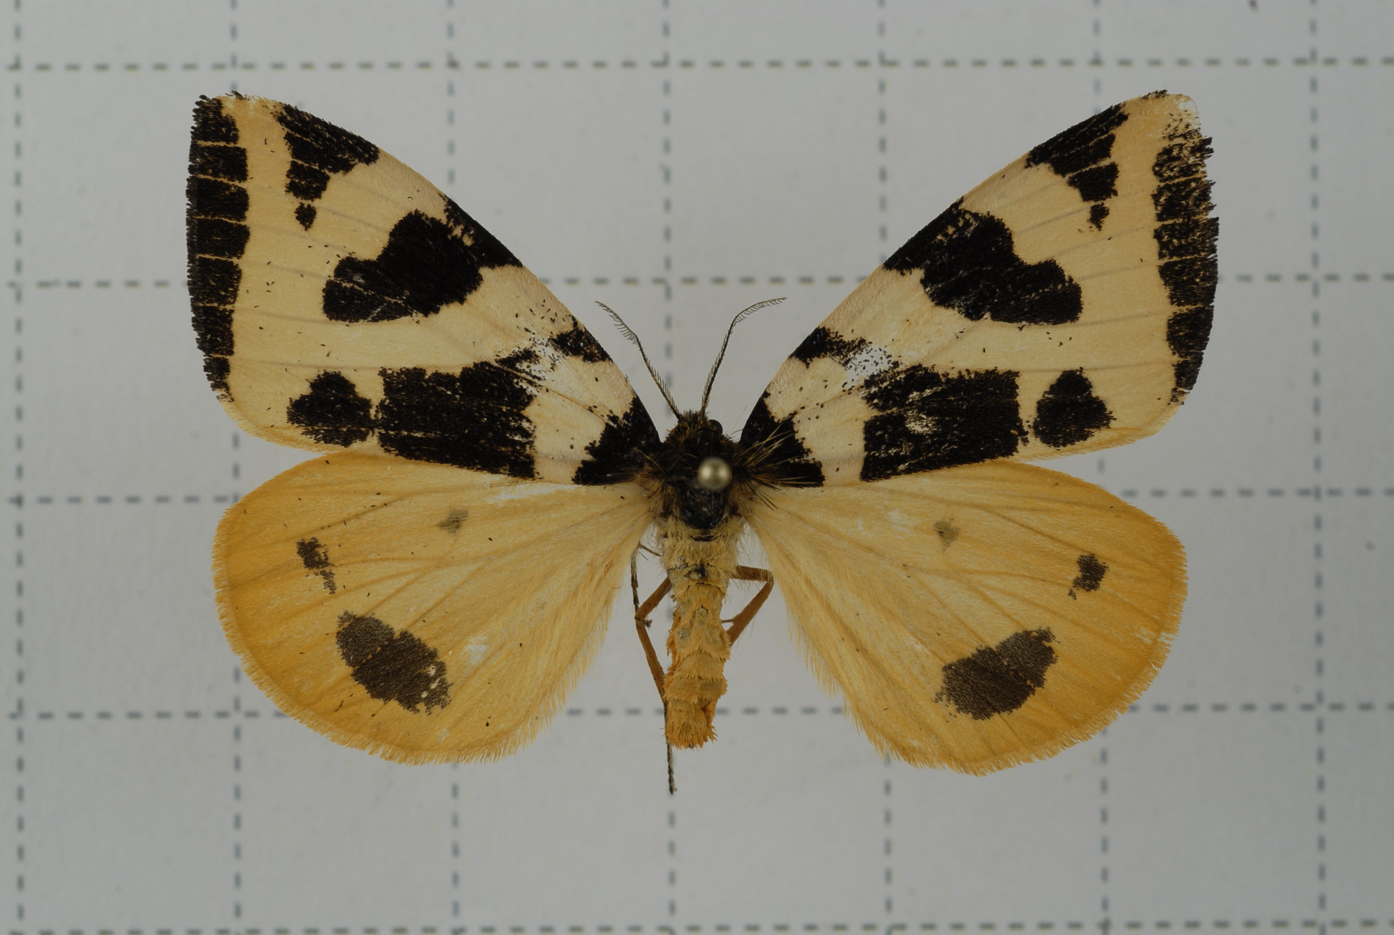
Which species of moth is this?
Kuromondokuga takamukui
